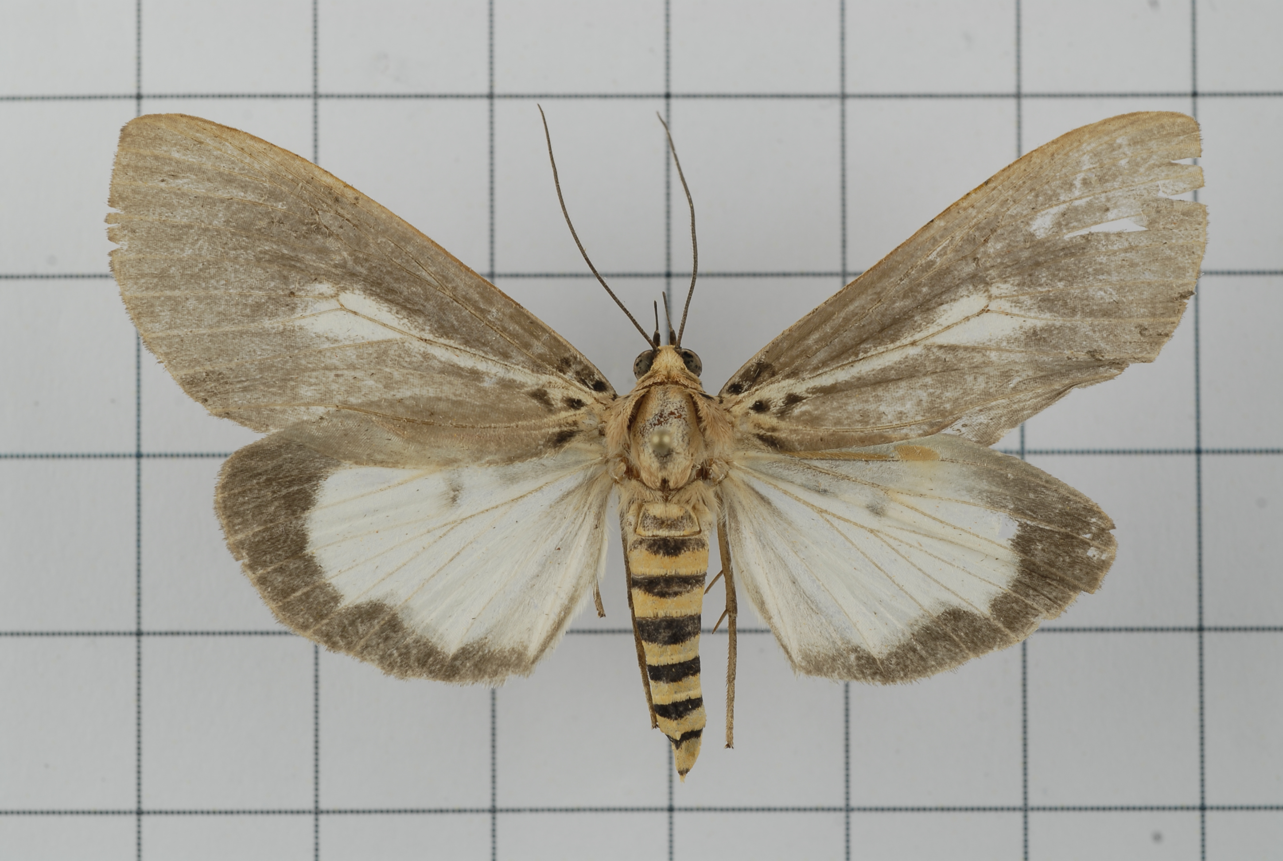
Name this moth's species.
Asota heliconia zebrina
